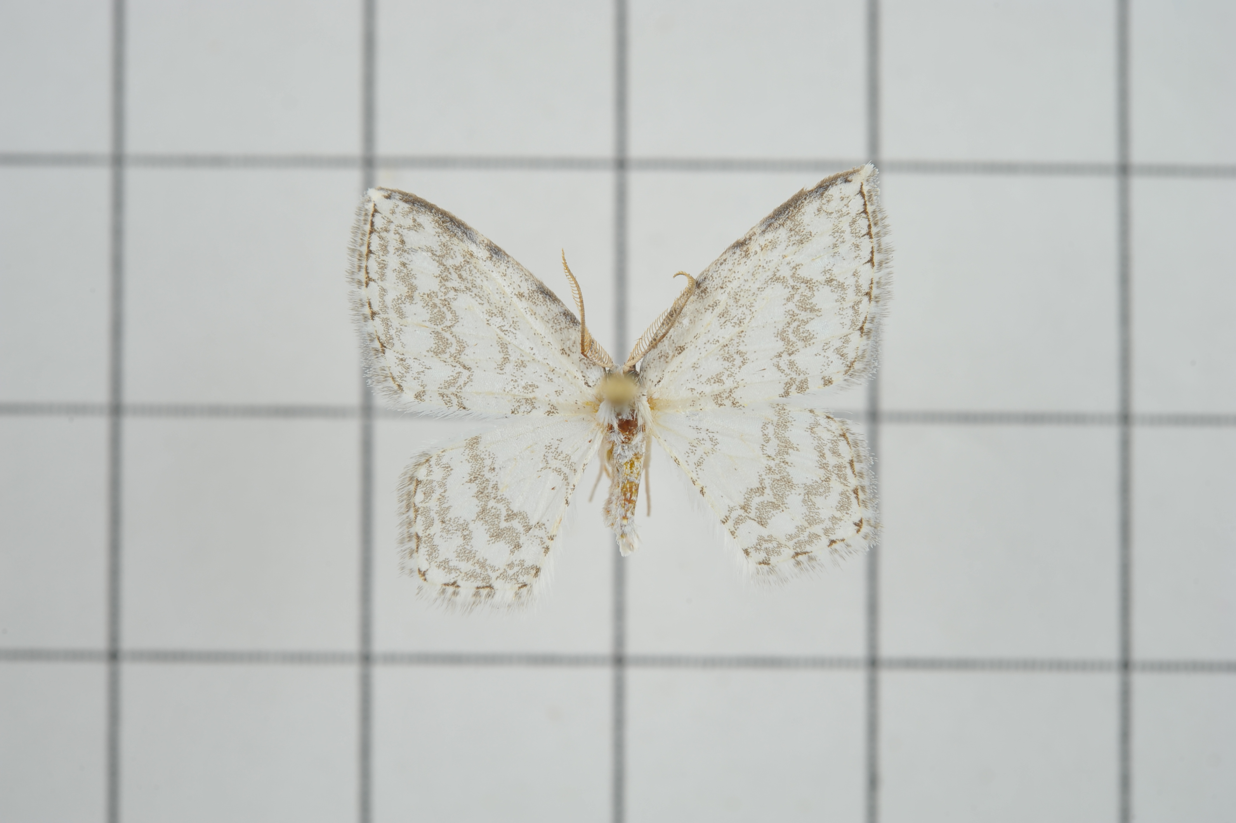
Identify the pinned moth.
Leucodrepana serratilinea
